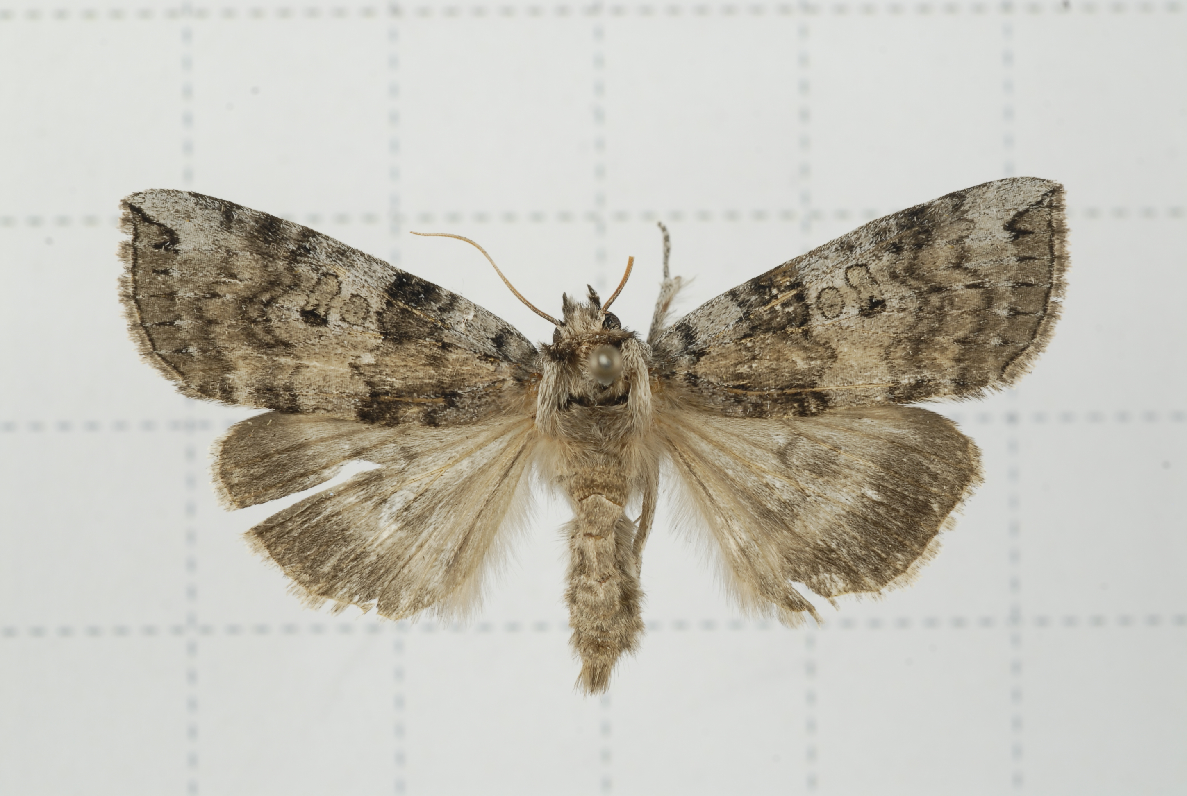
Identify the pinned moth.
Tethea octogesima watanabei
